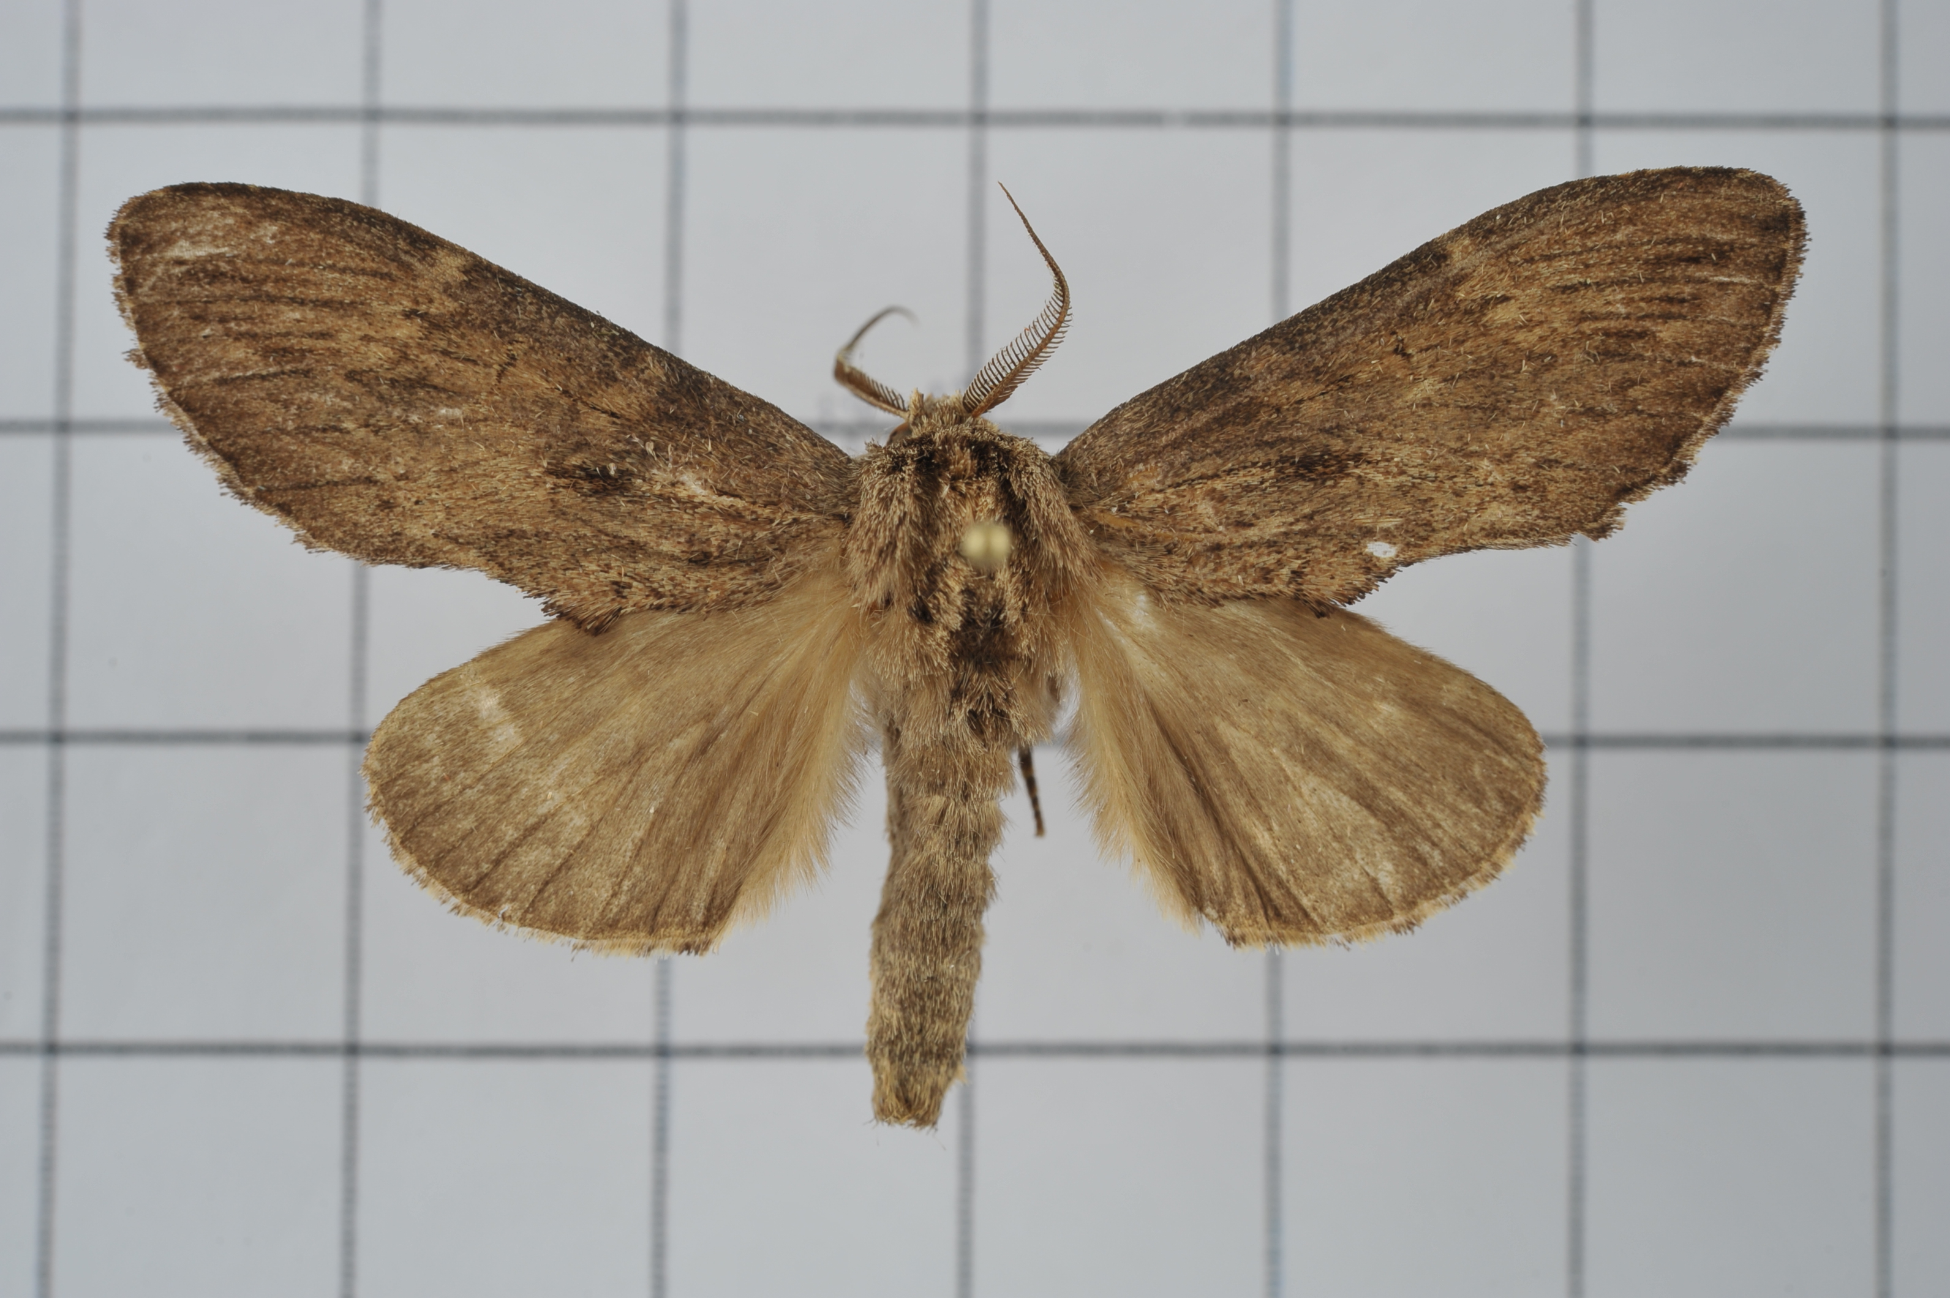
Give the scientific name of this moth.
Allodontoides tenebrosa
